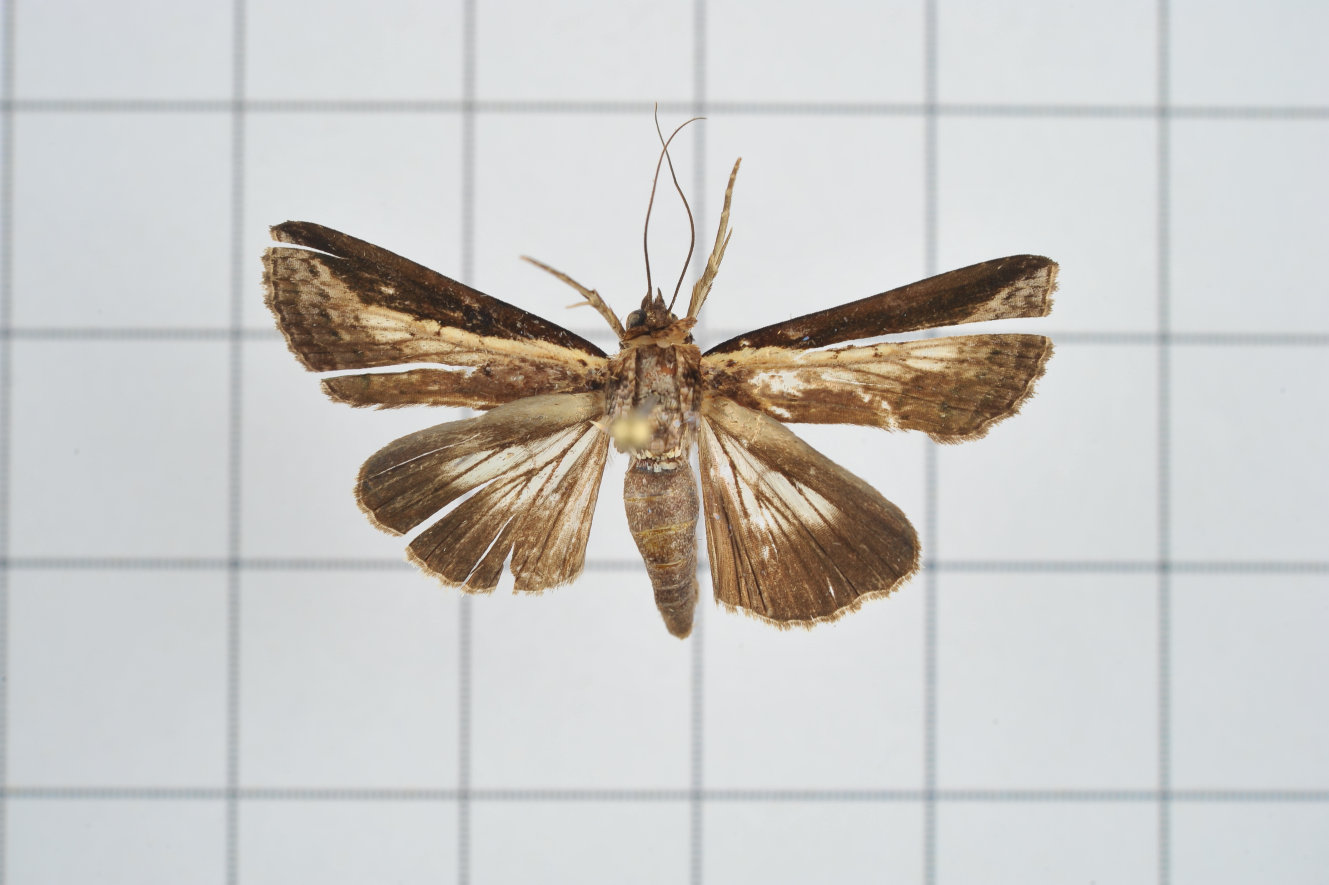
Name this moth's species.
Lophoptera trigonoprocessa
